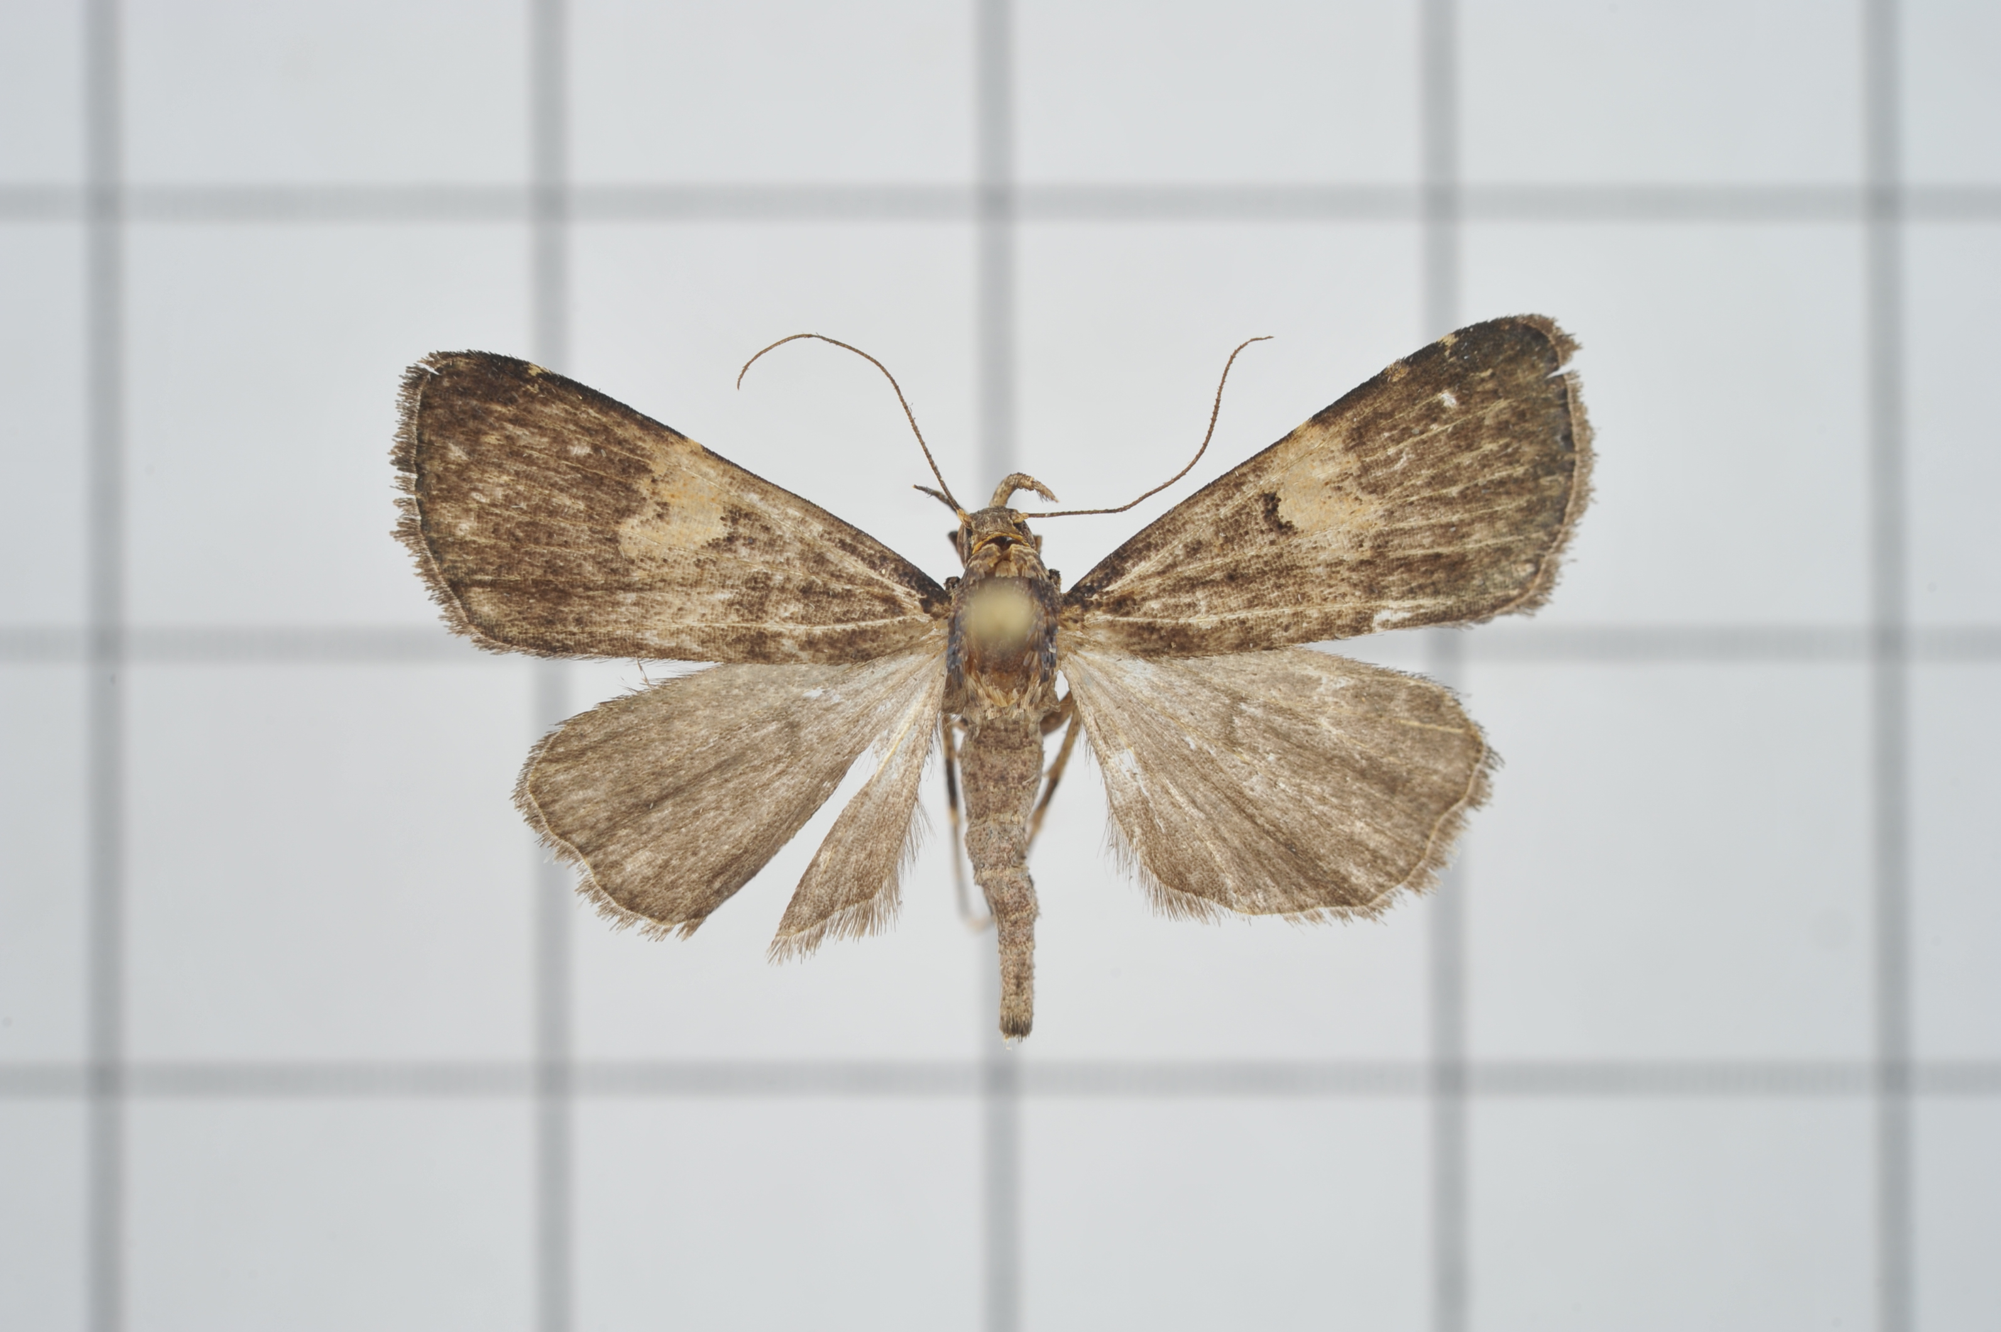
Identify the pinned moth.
Hydrillodes gravatalis
